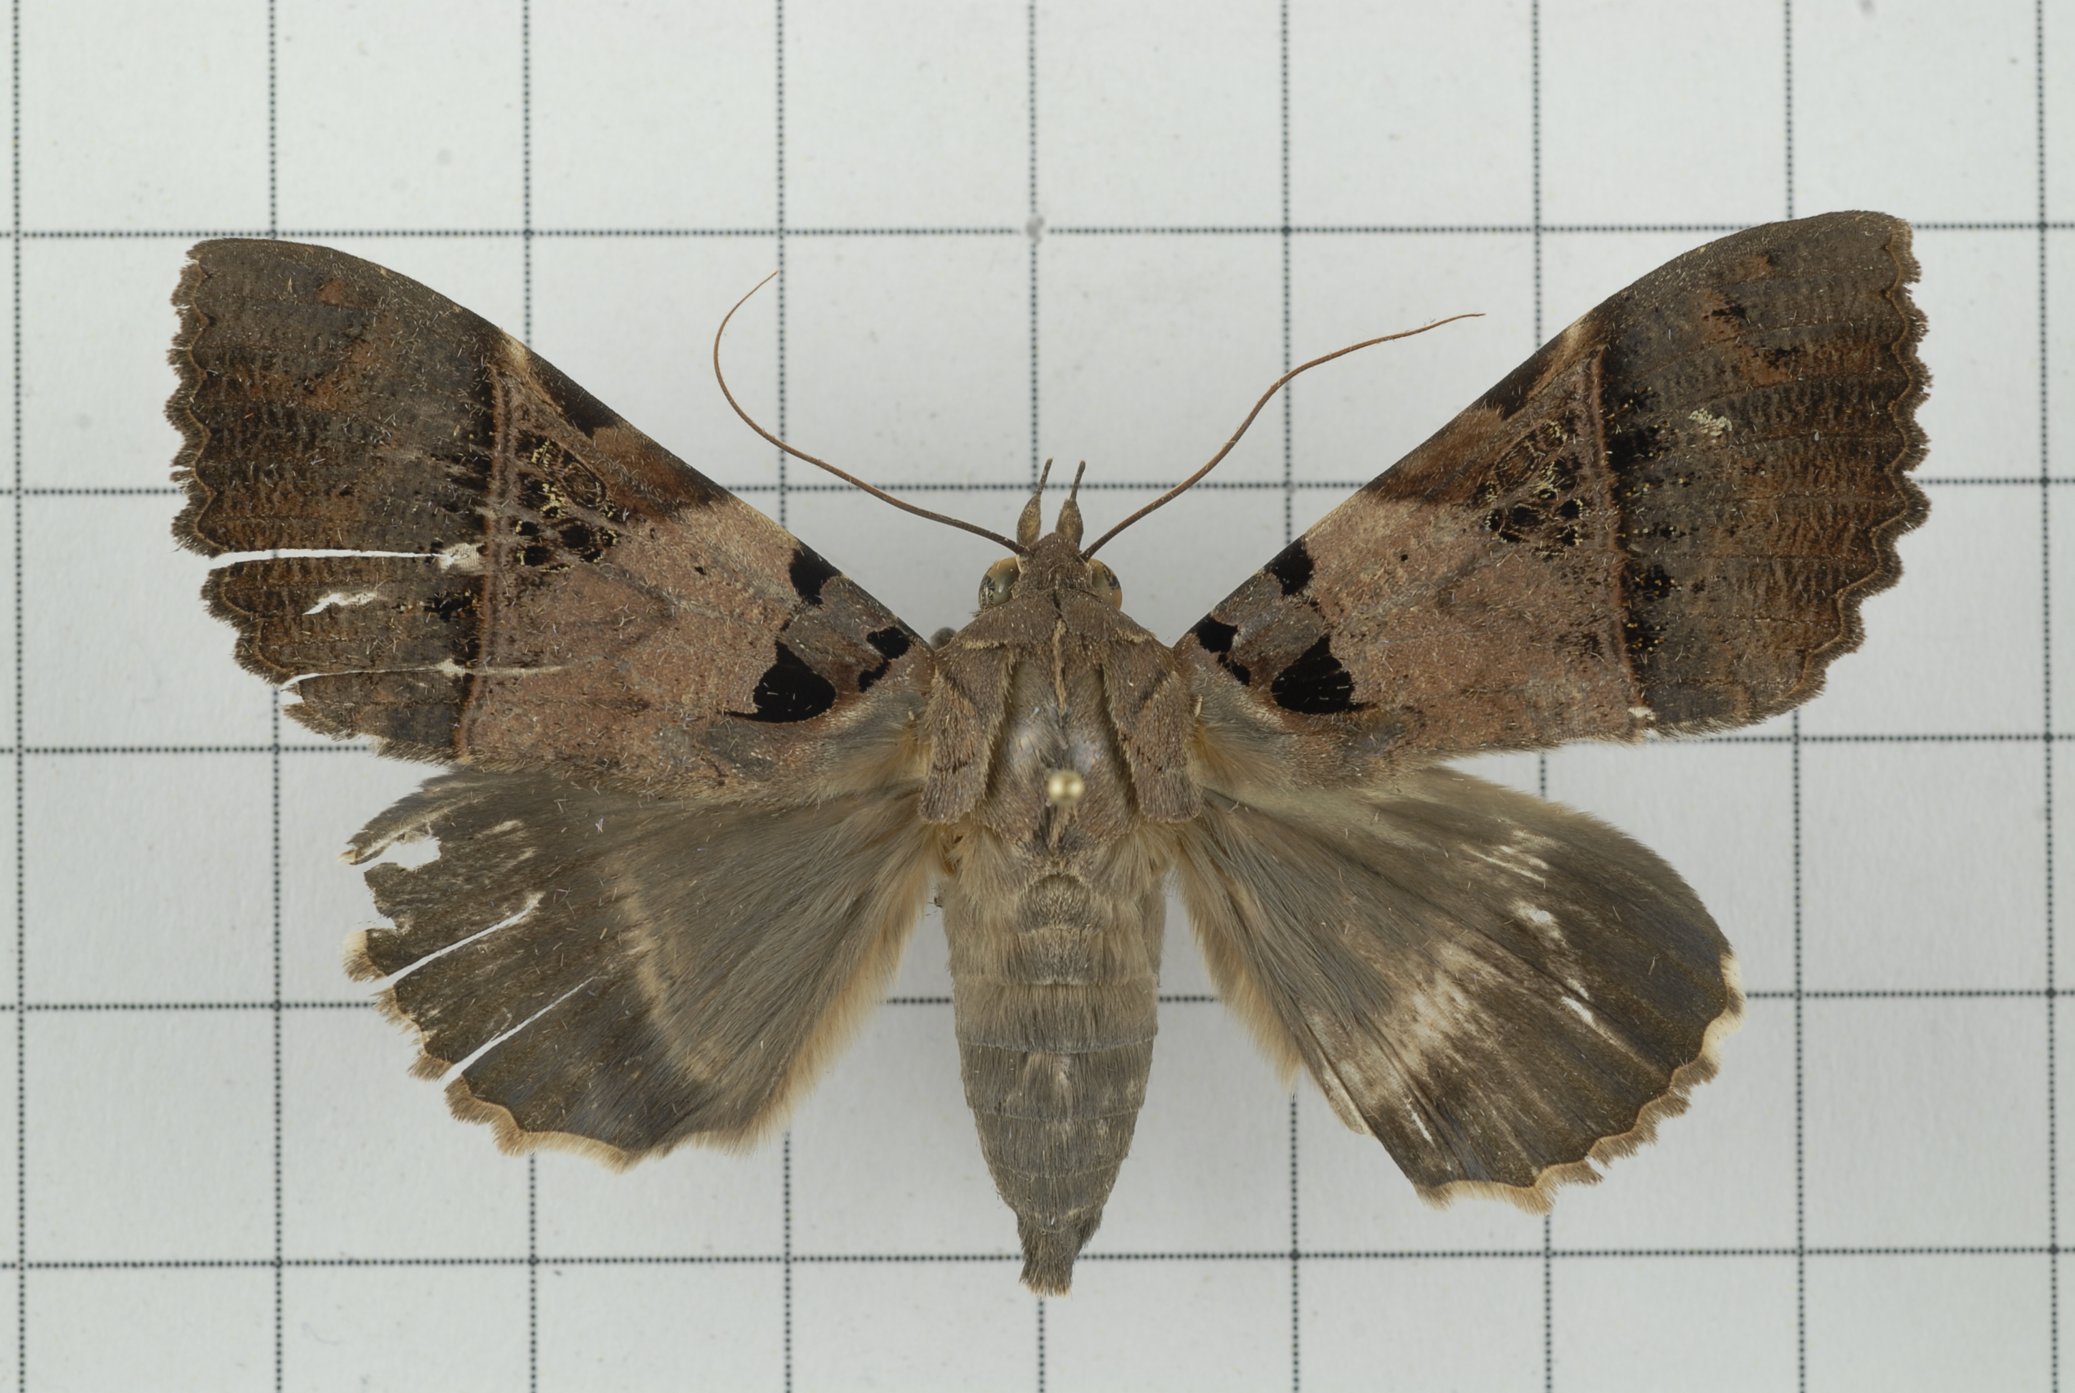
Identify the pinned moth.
Serrodes campana
